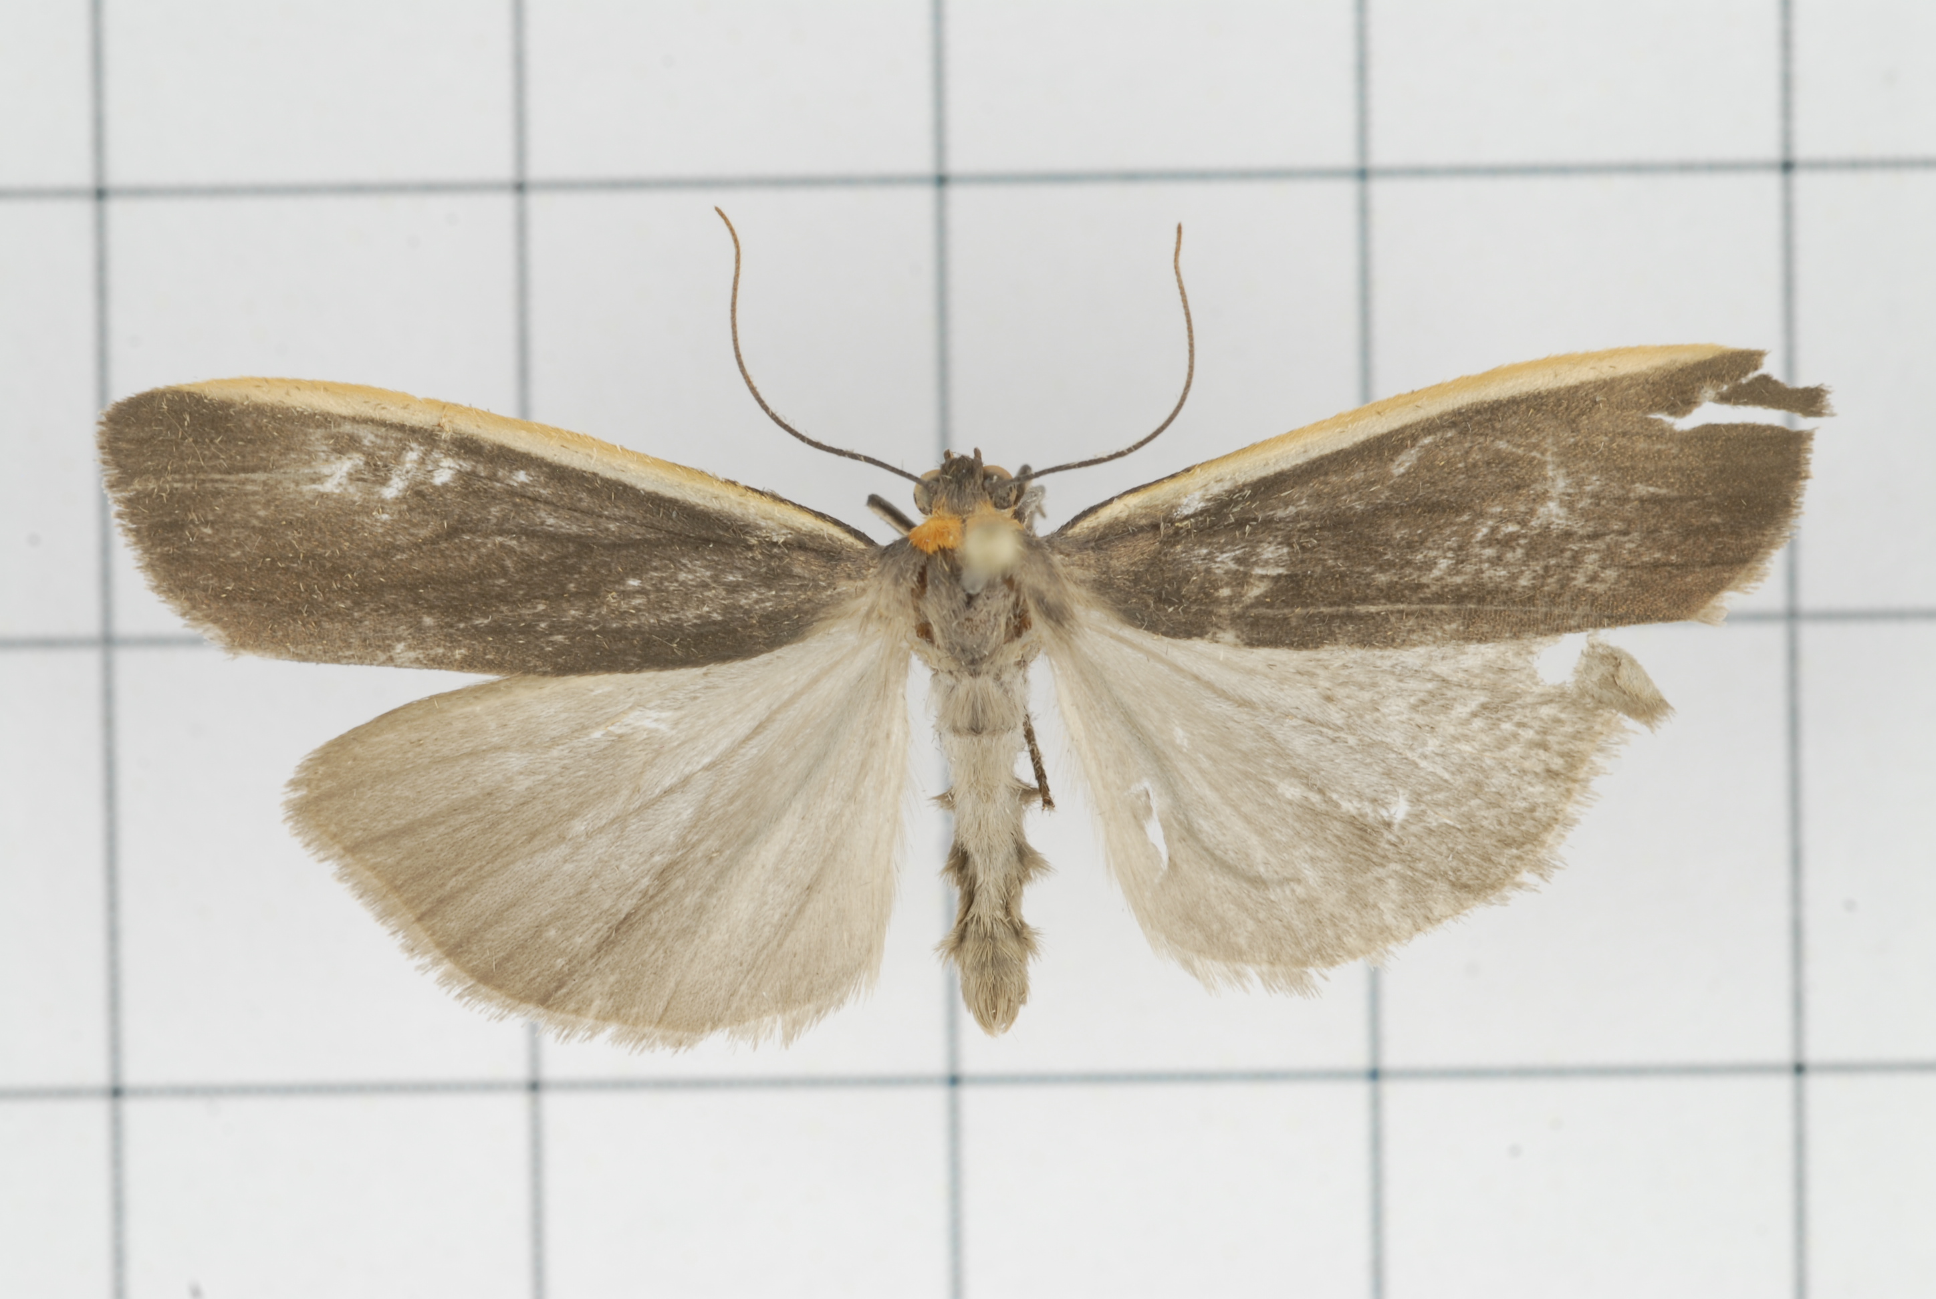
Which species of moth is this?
Ghoria subpurpurea
